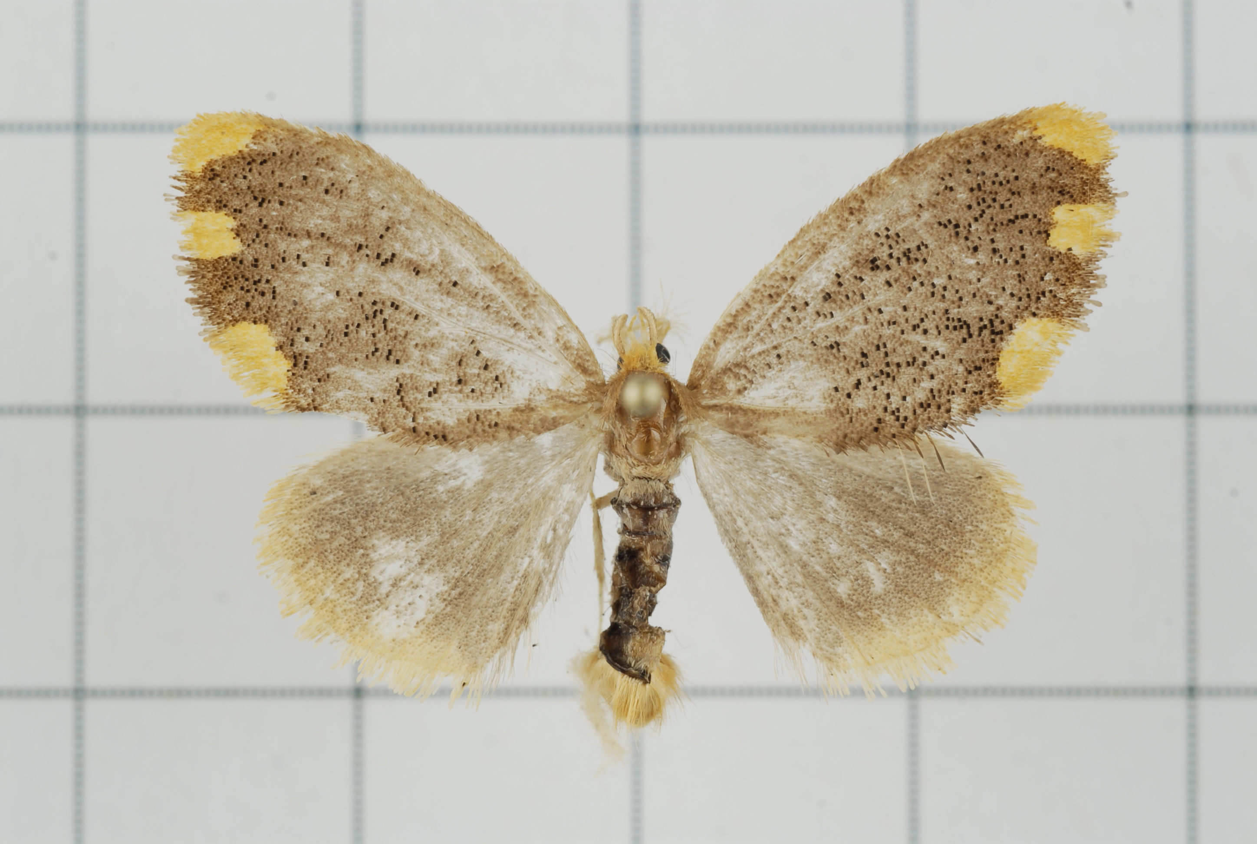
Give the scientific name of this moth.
Somena scintillans
